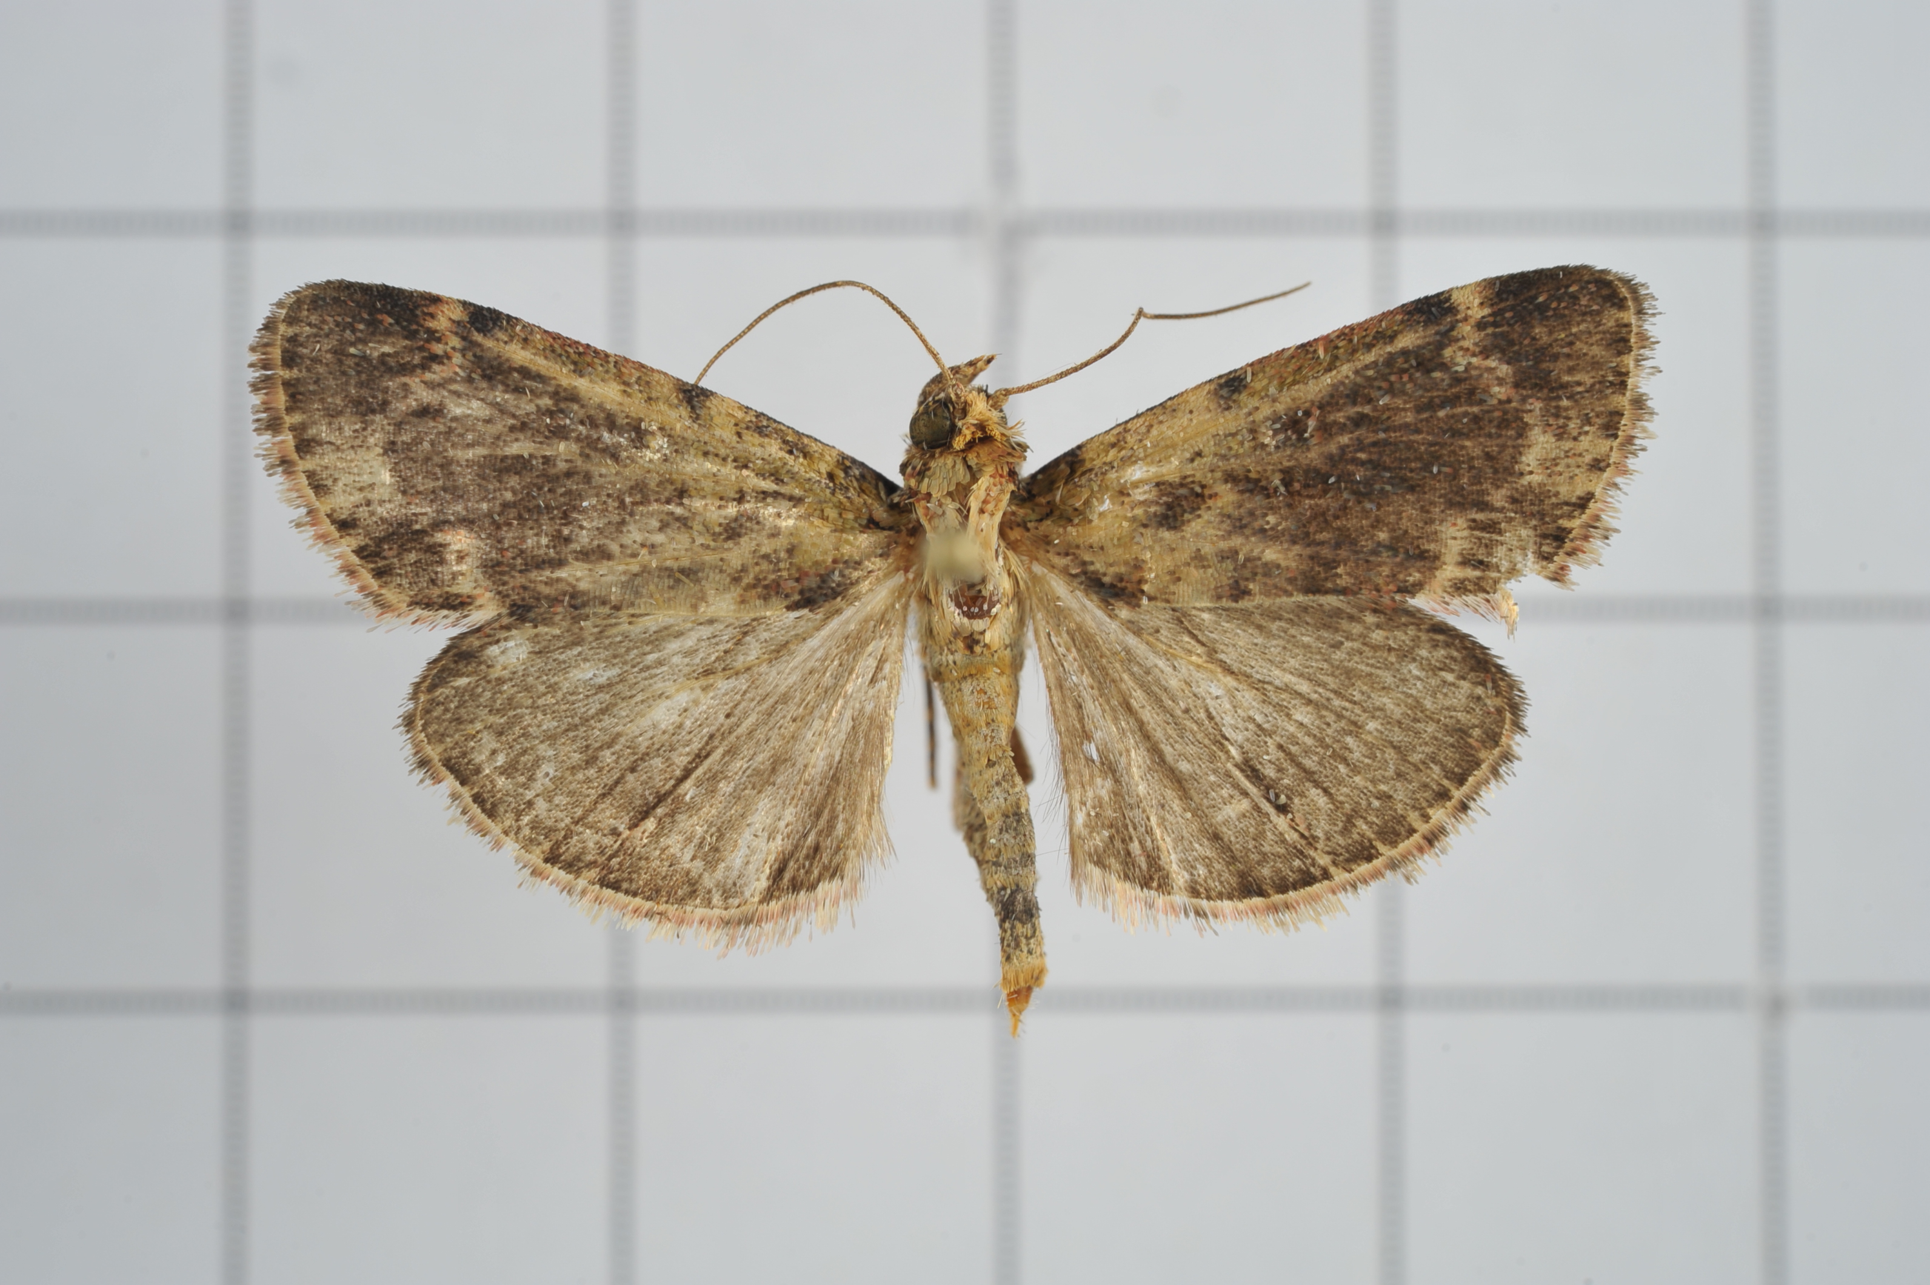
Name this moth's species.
Orthaga olivacea
